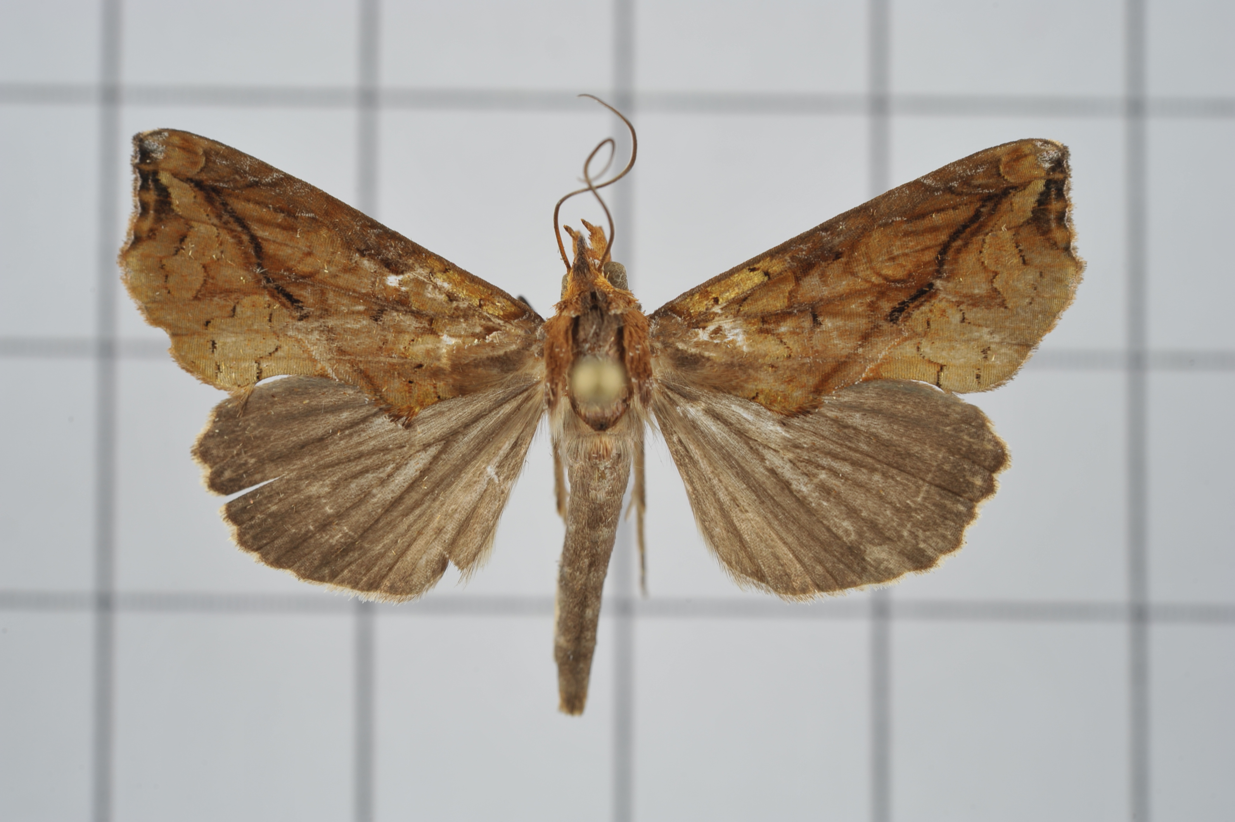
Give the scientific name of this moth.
Plusiodonta coelonota
